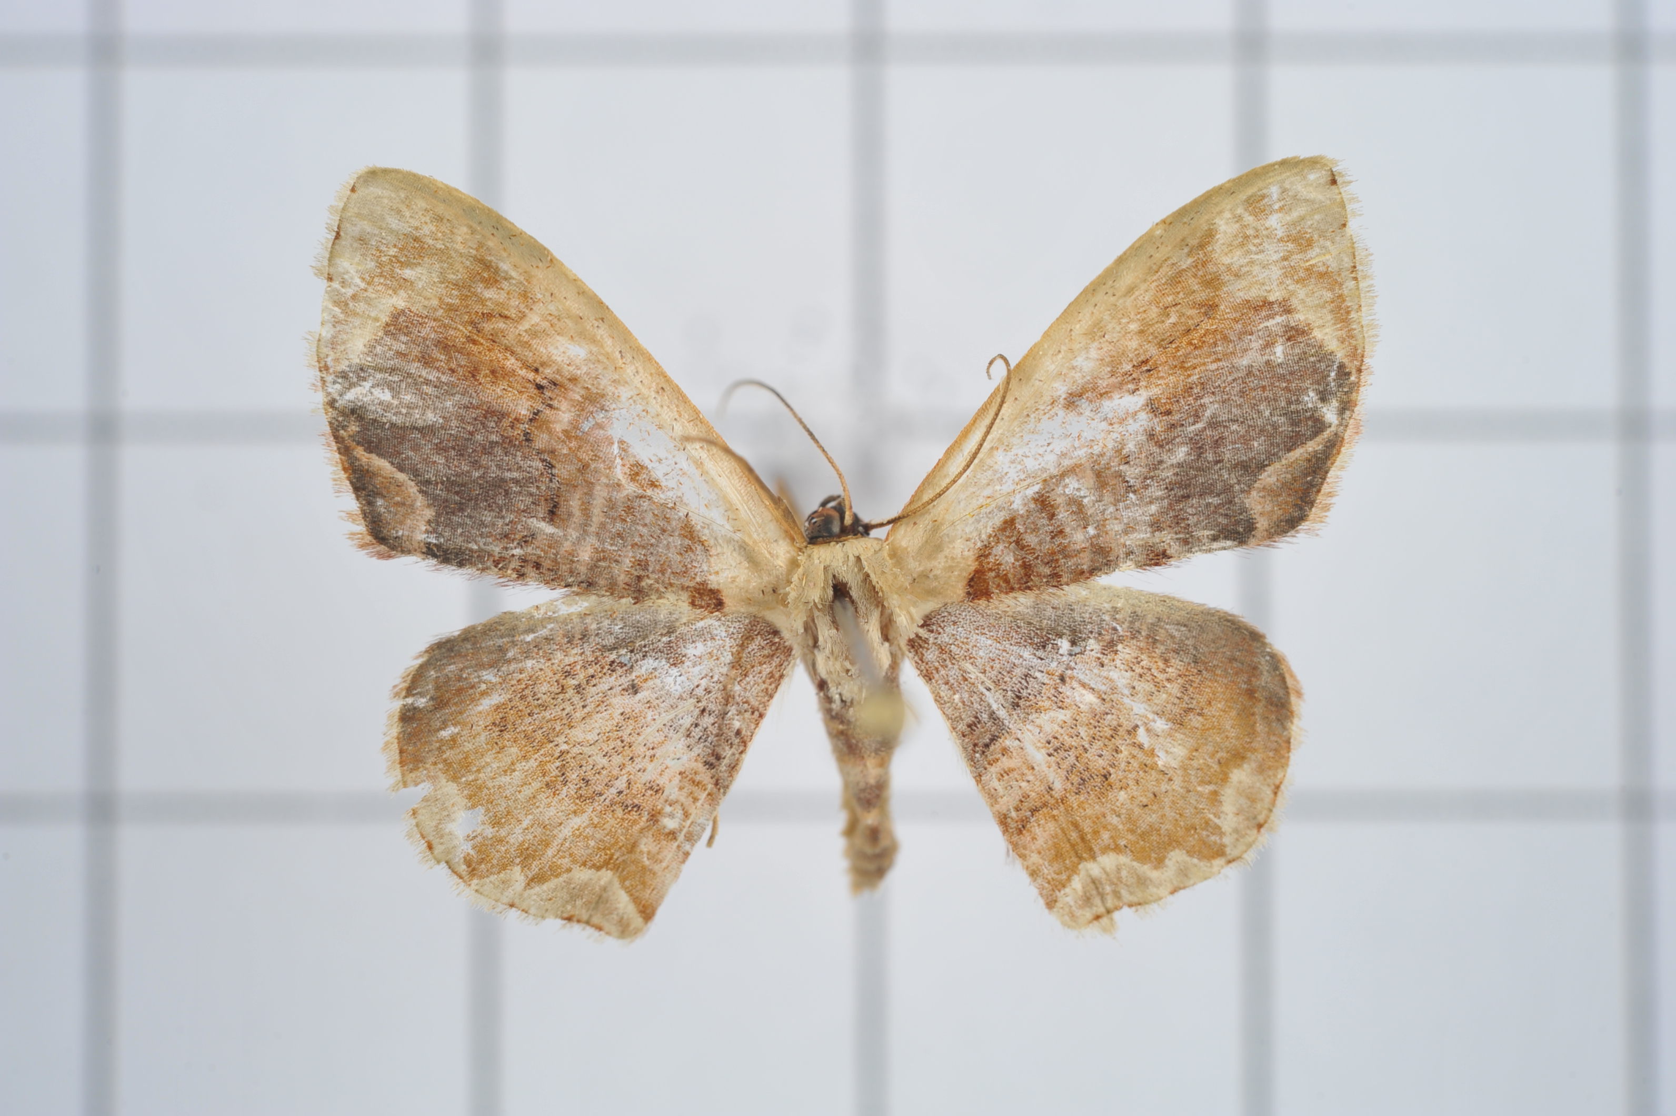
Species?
Lipomelia subusta
